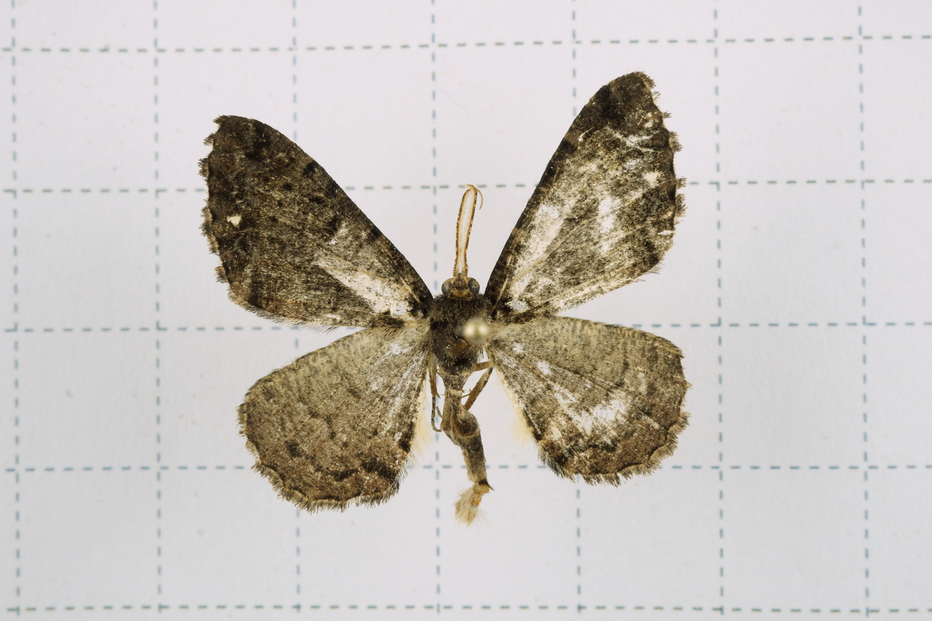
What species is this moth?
Parectropis subflava
